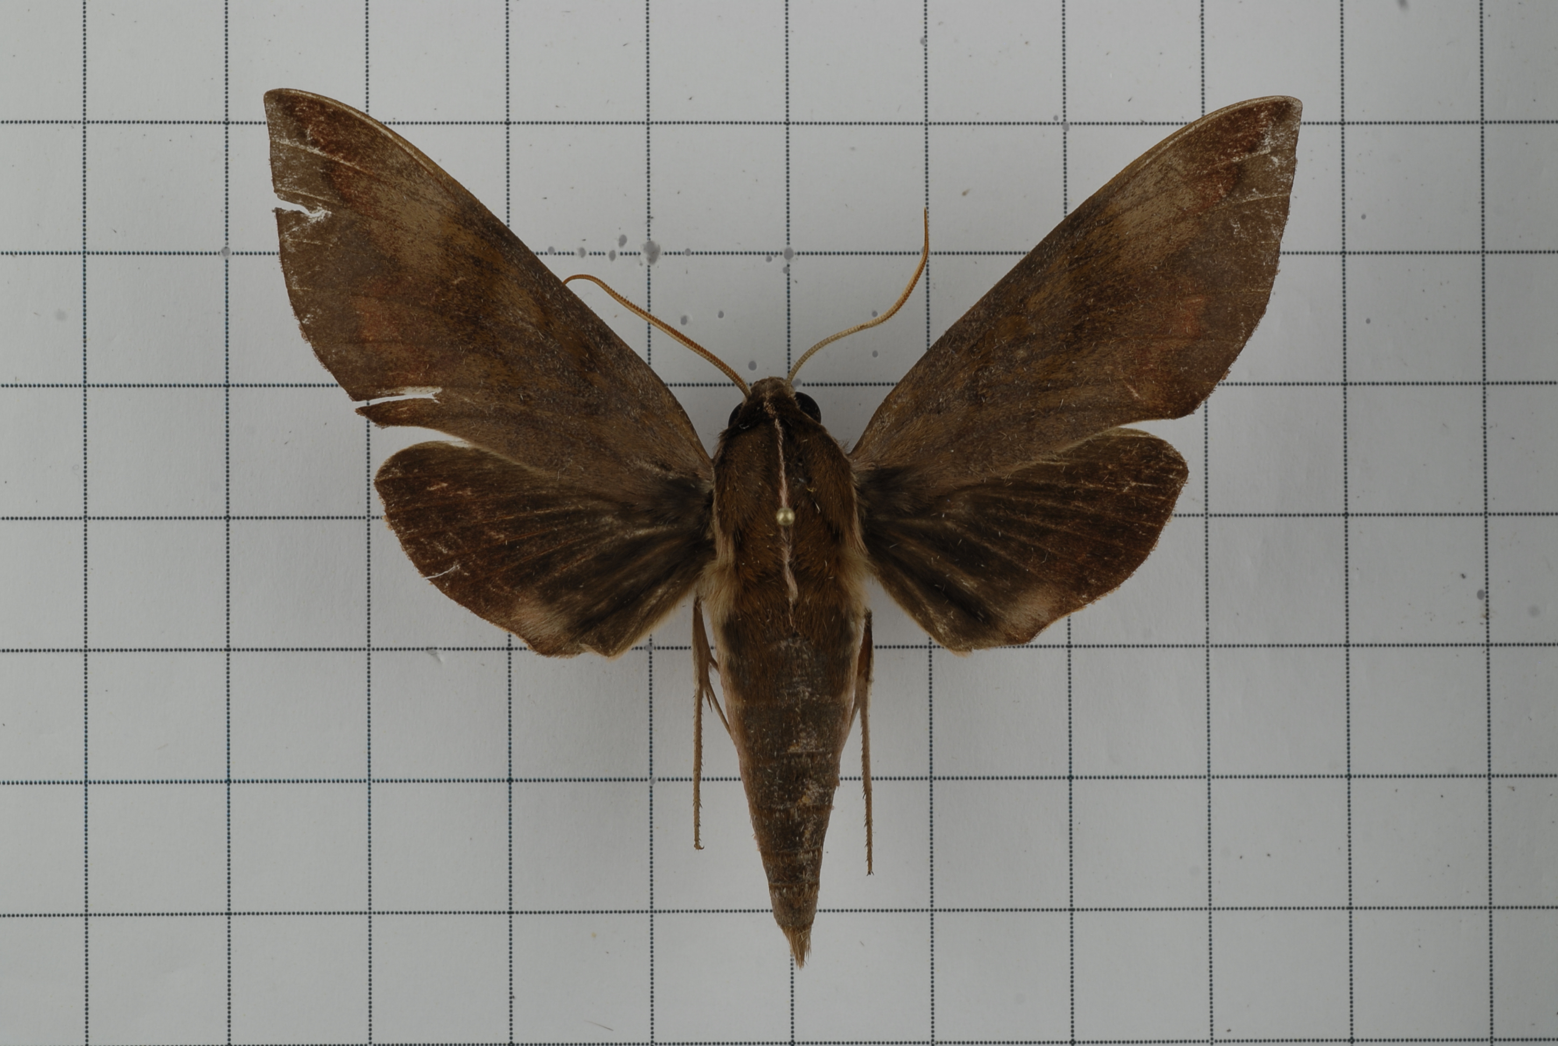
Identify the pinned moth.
Ampelophaga rubiginosa myosotis
